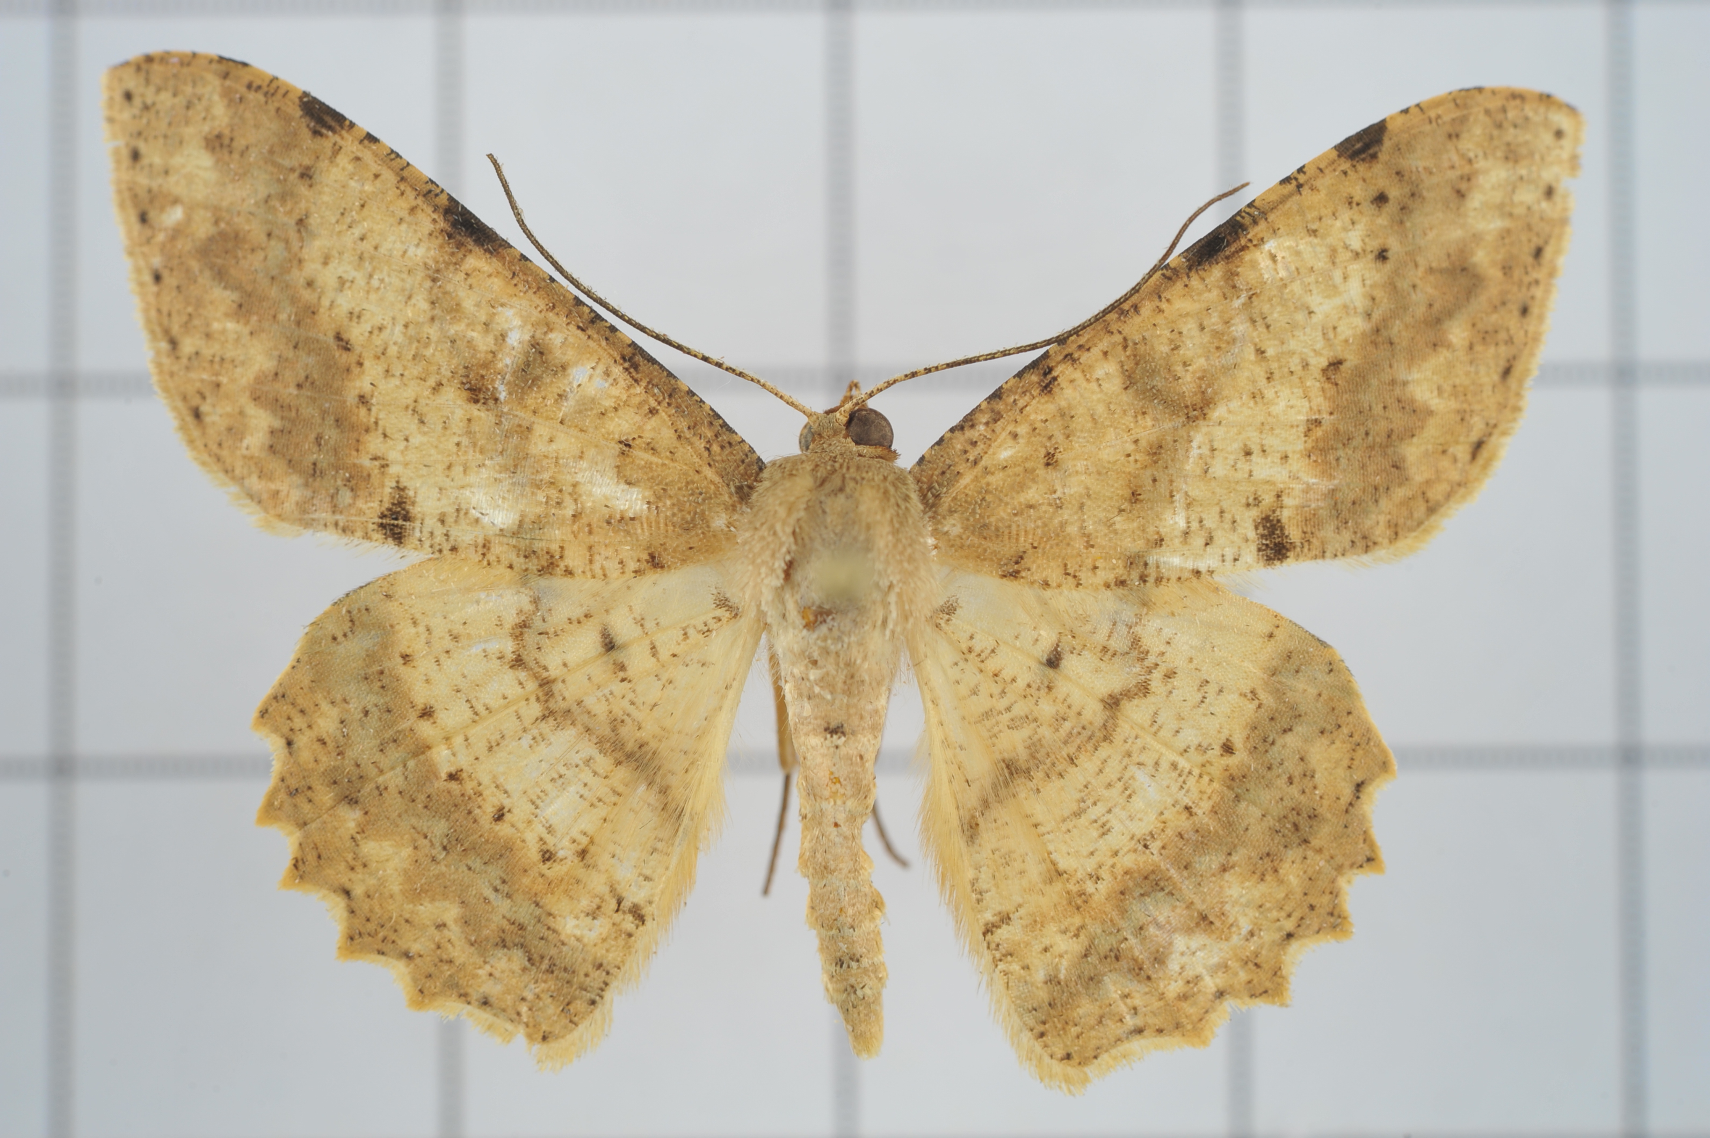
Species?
Luxiaria emphatica
